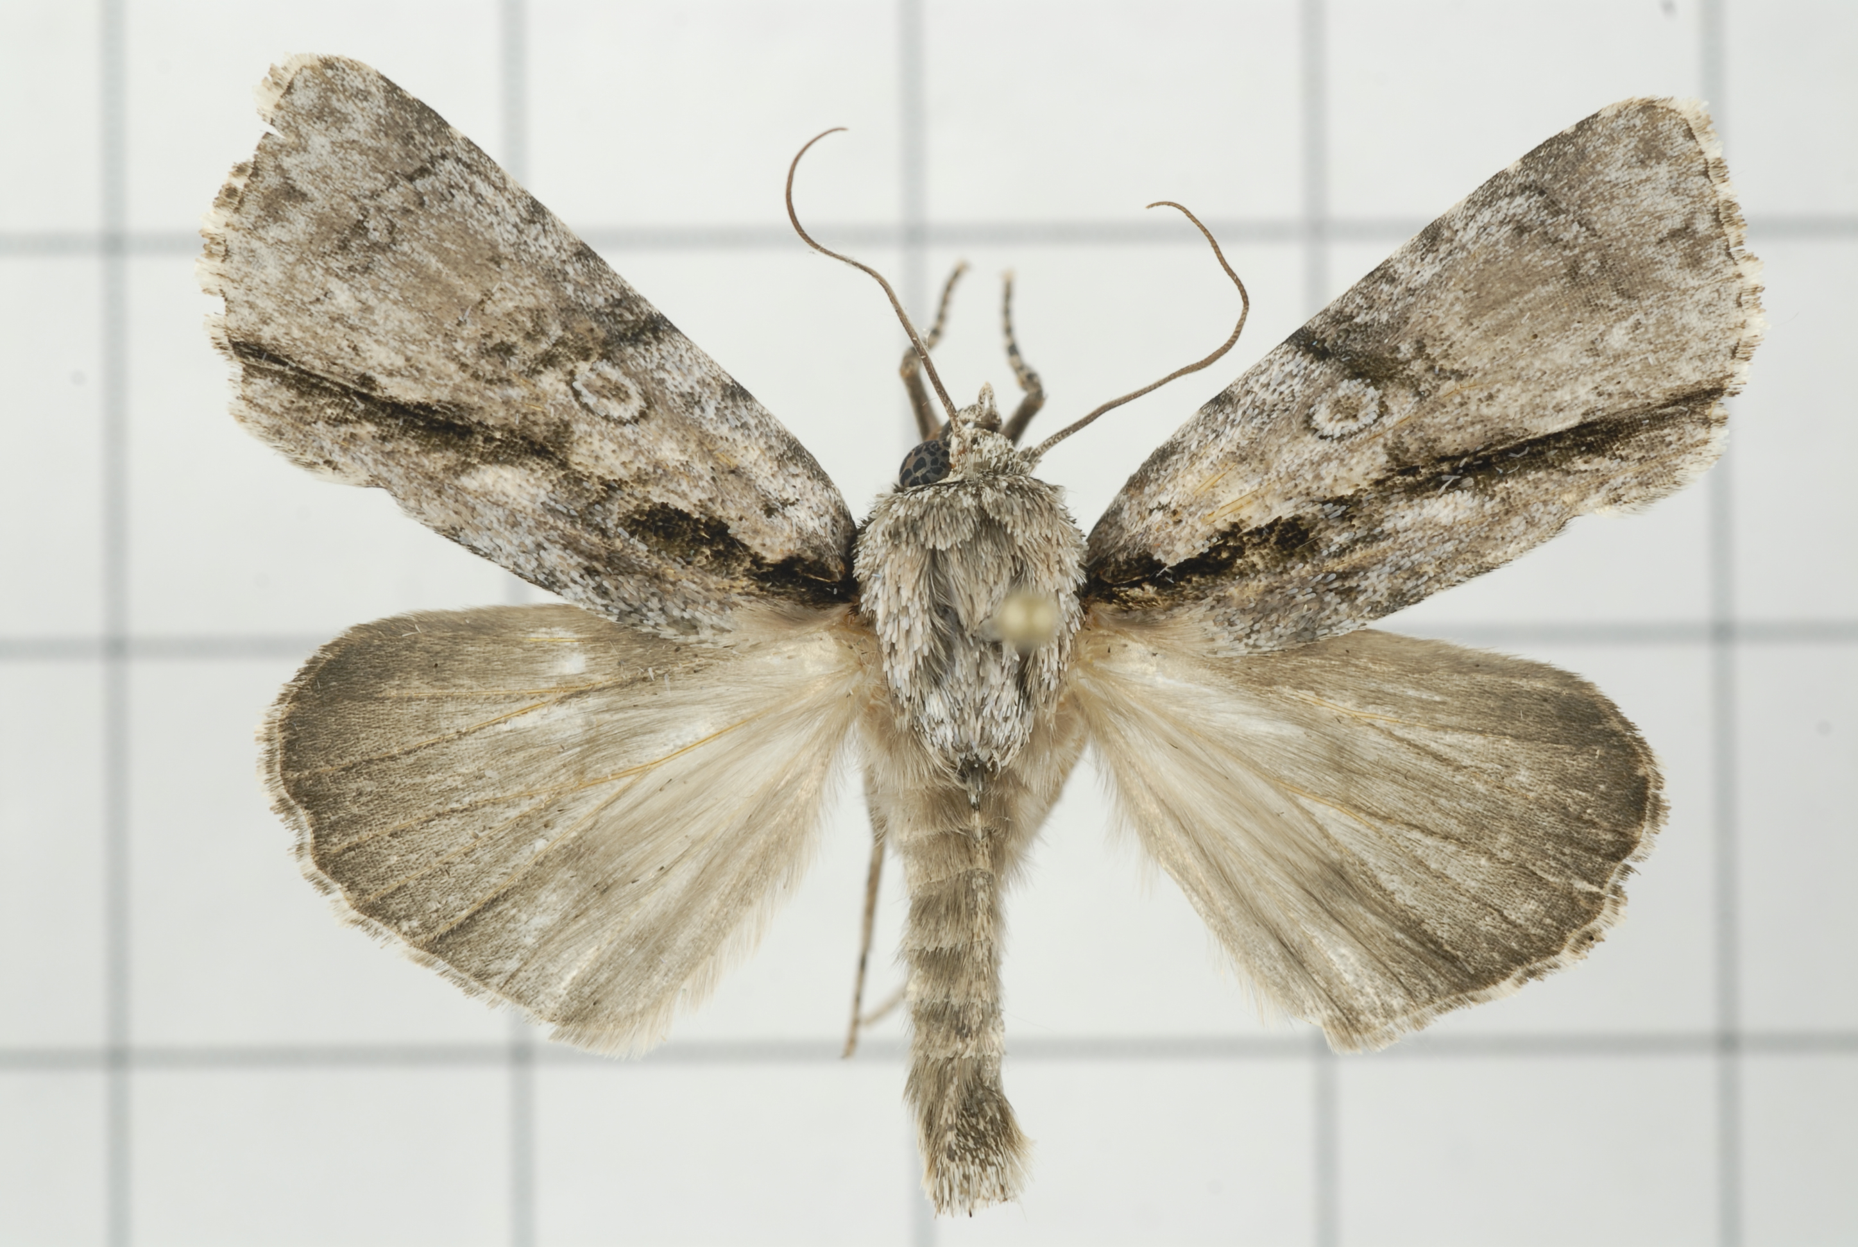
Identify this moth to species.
Fascionycta fasciata
